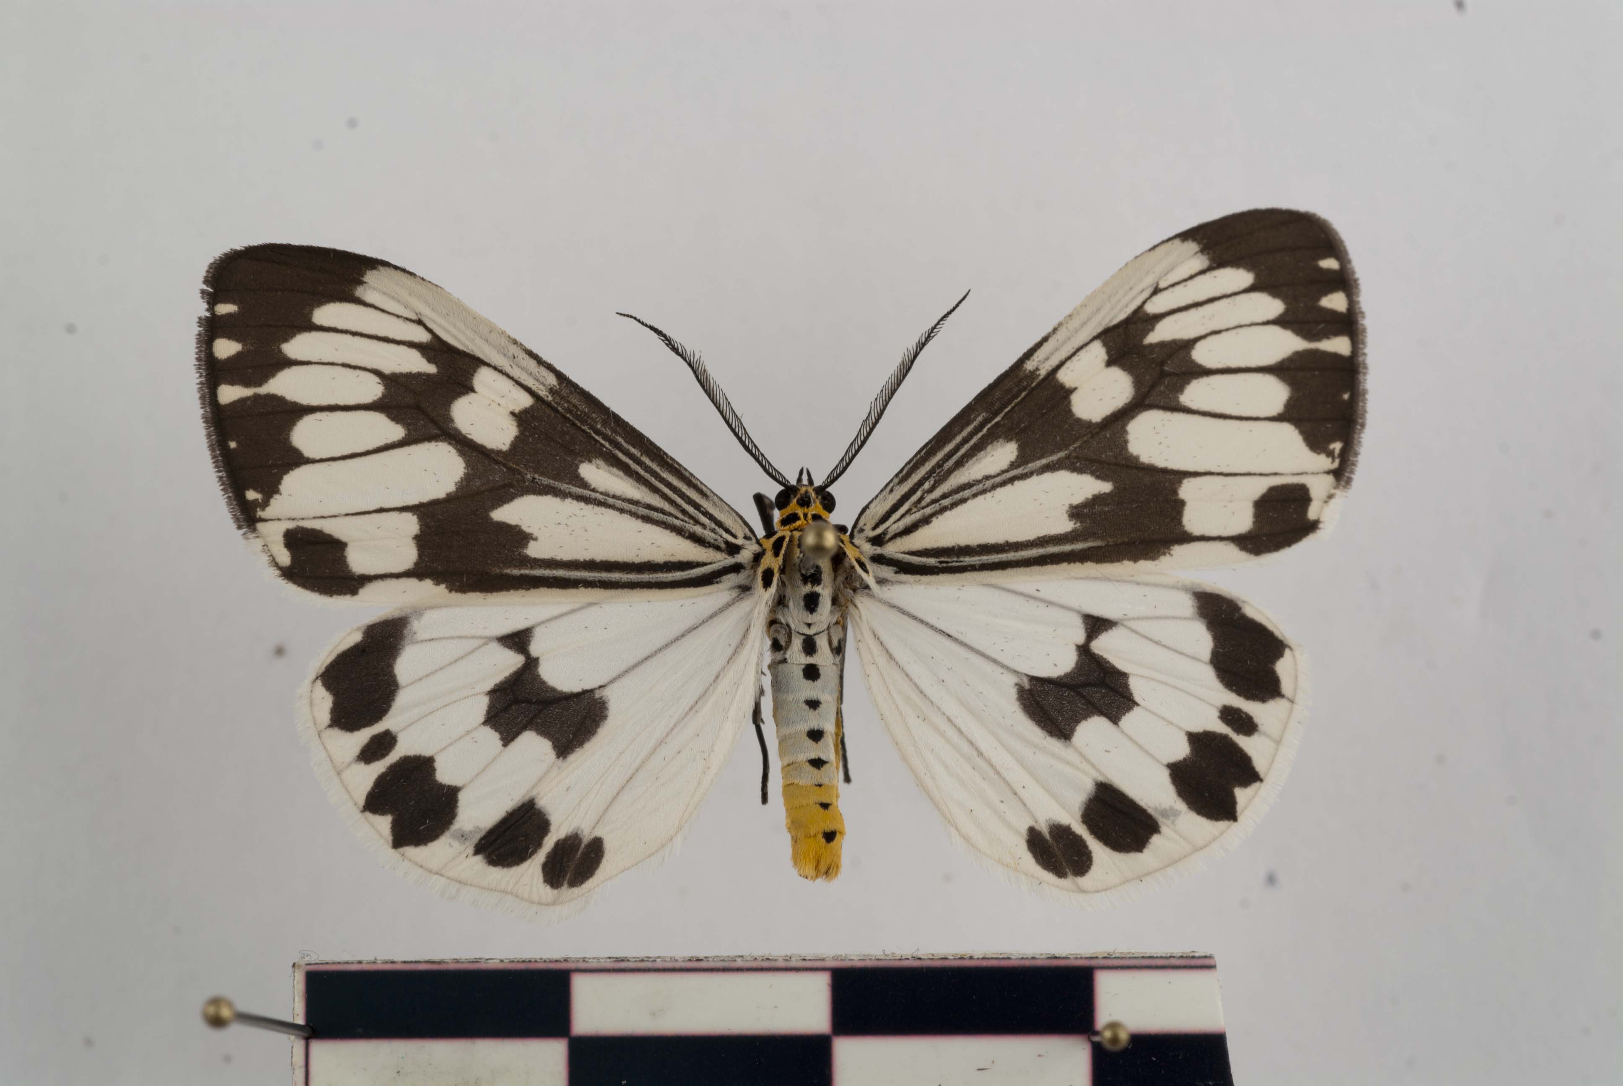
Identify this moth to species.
Nyctemera adversata
